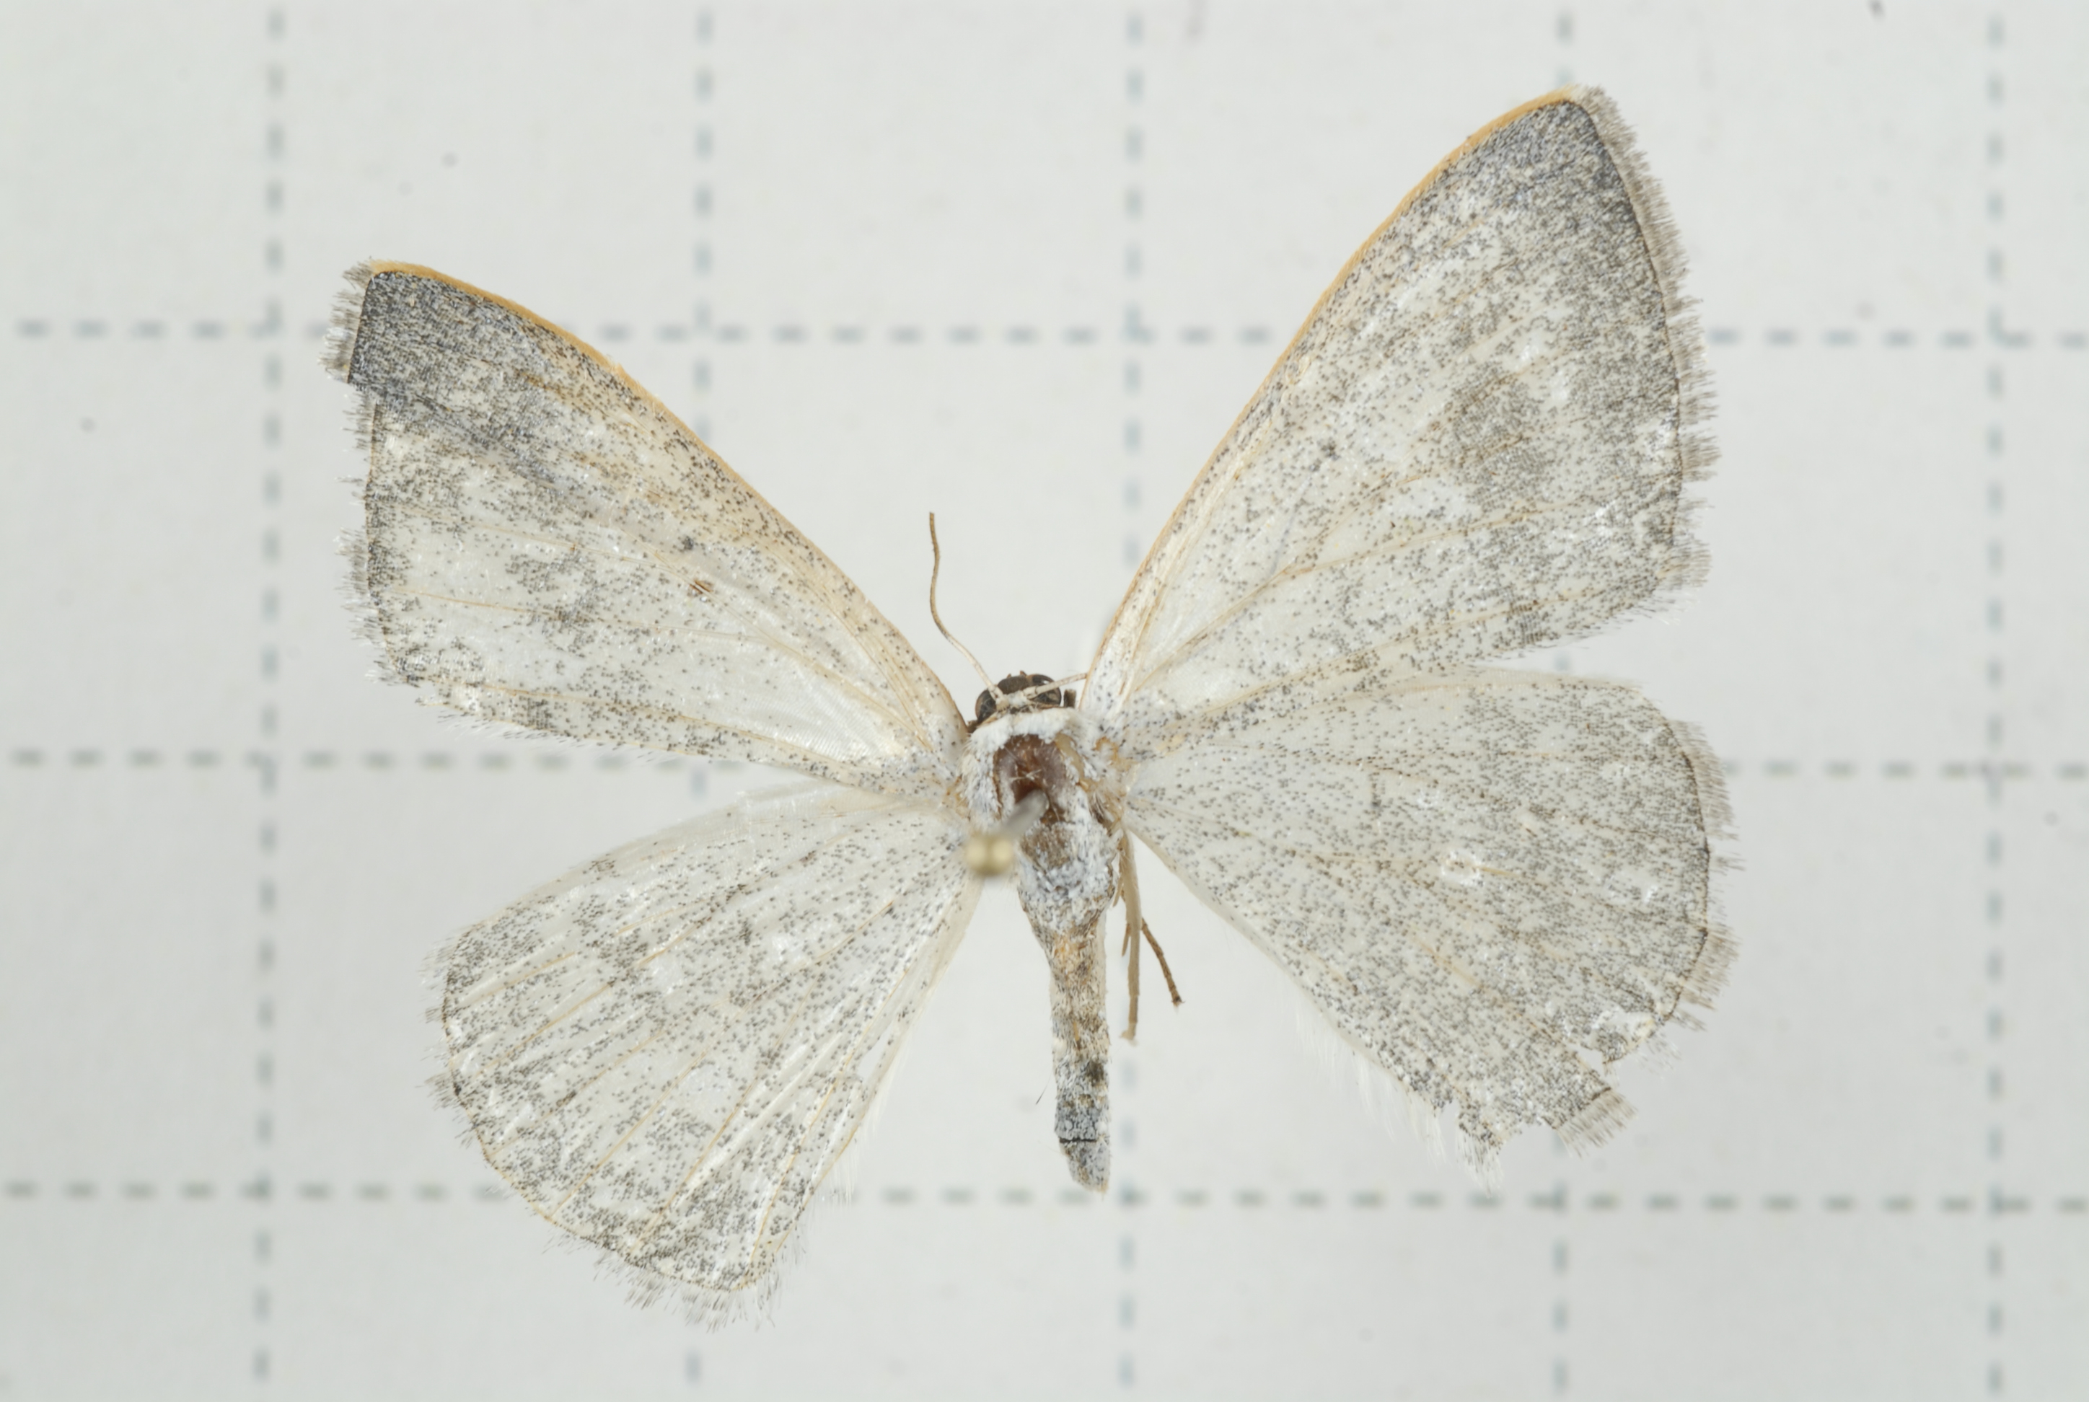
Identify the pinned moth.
Lomographa platyleucata marginata
